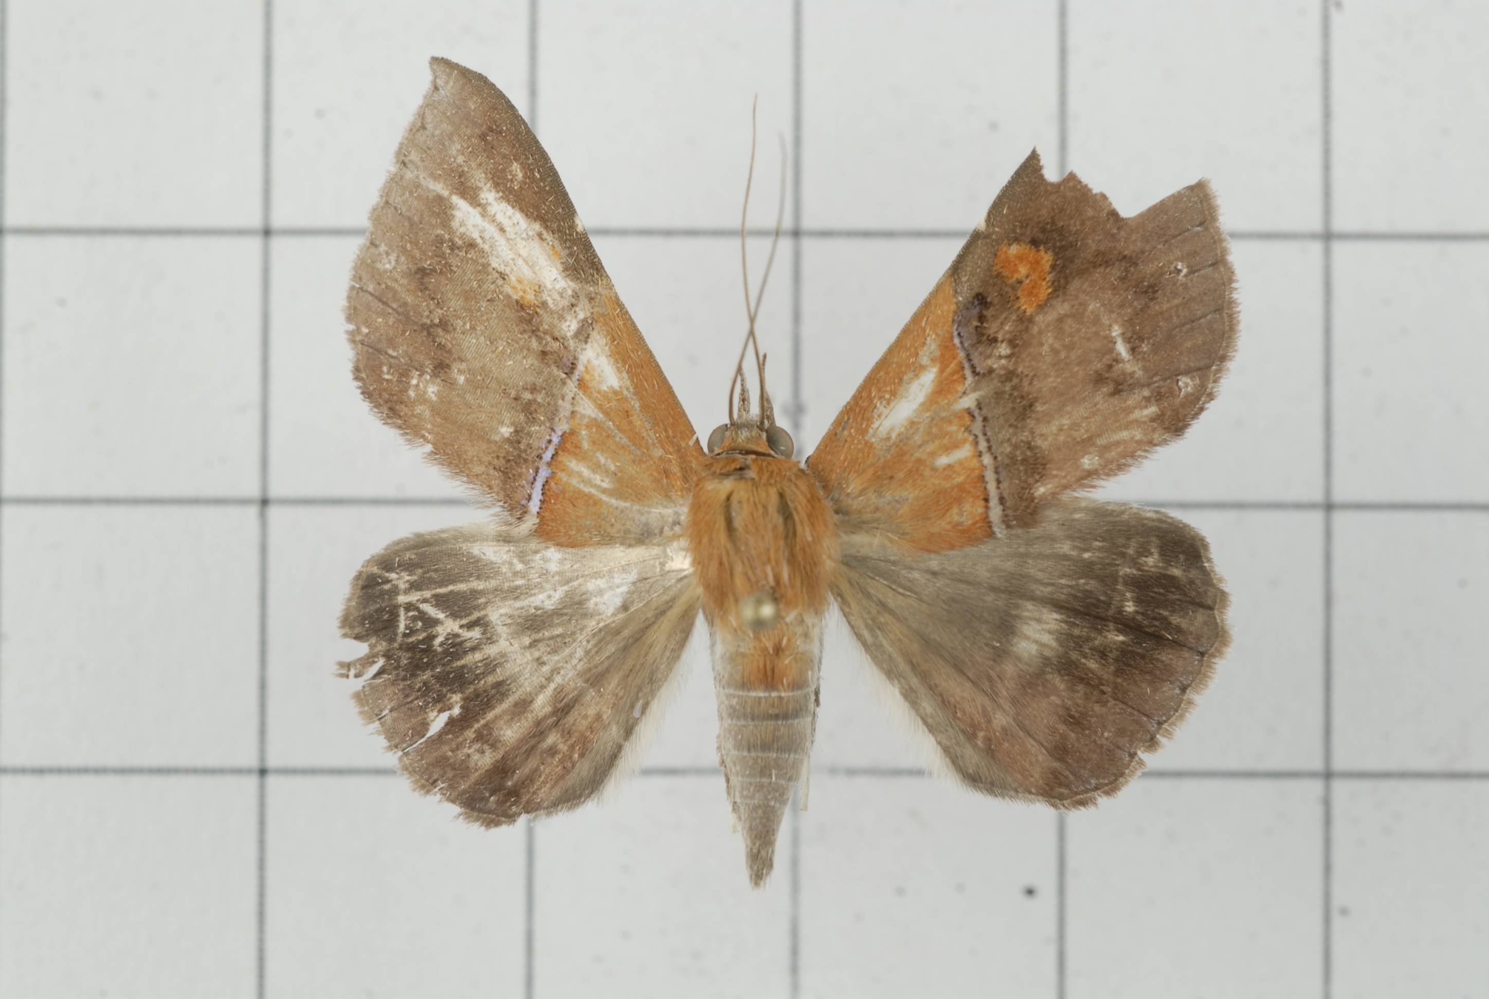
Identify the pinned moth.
Sympis rufibasis
